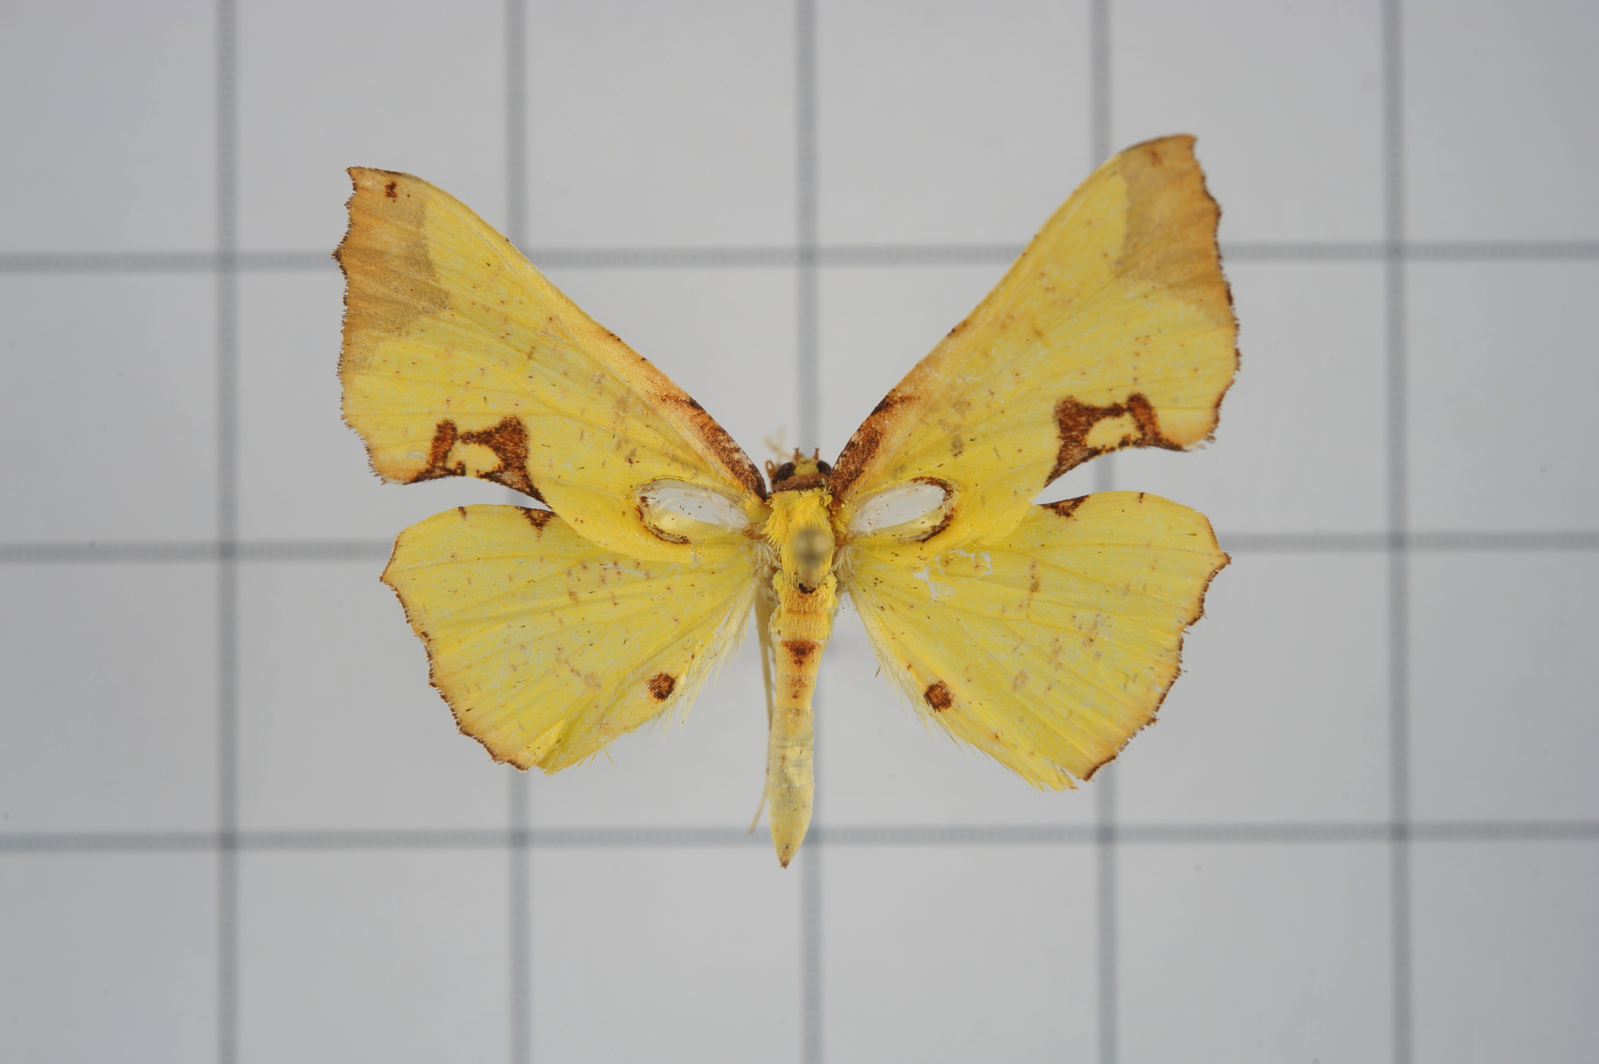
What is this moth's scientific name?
Corymica pryeri
